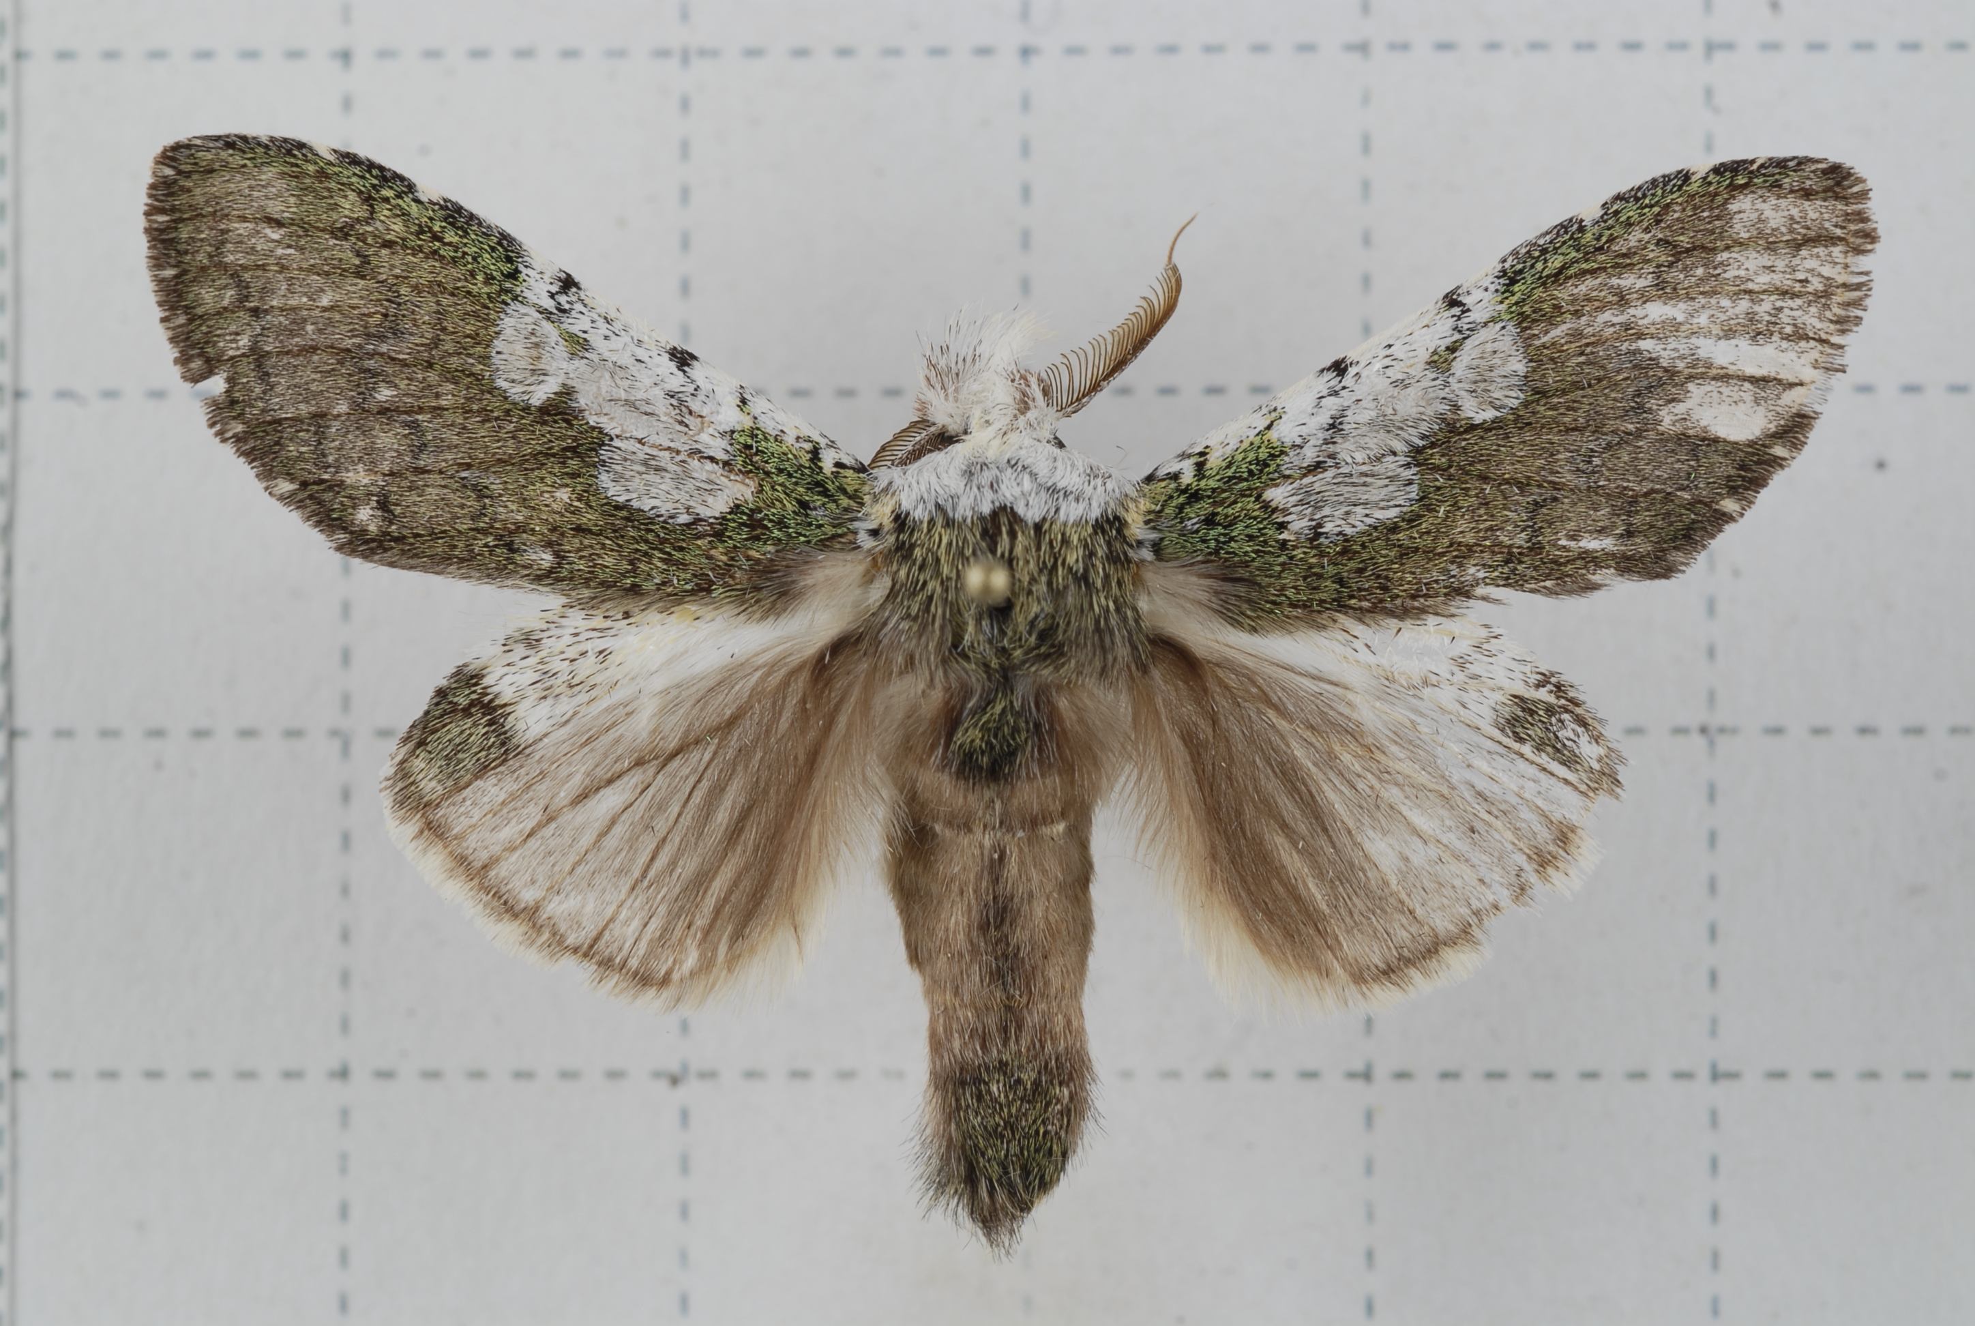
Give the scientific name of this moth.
Syntypistis comatus
